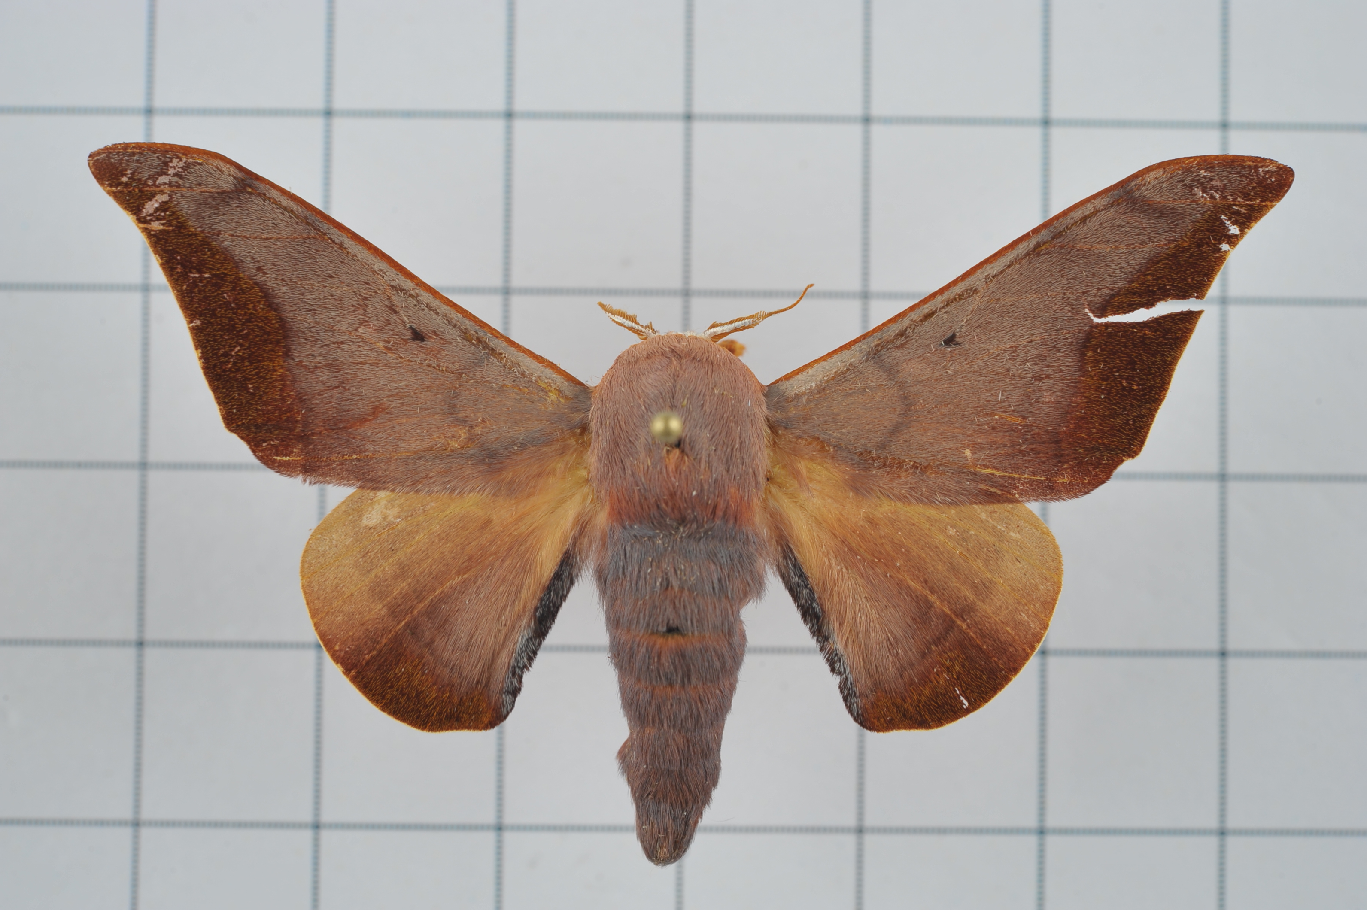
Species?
Comparmustilia gerontica
